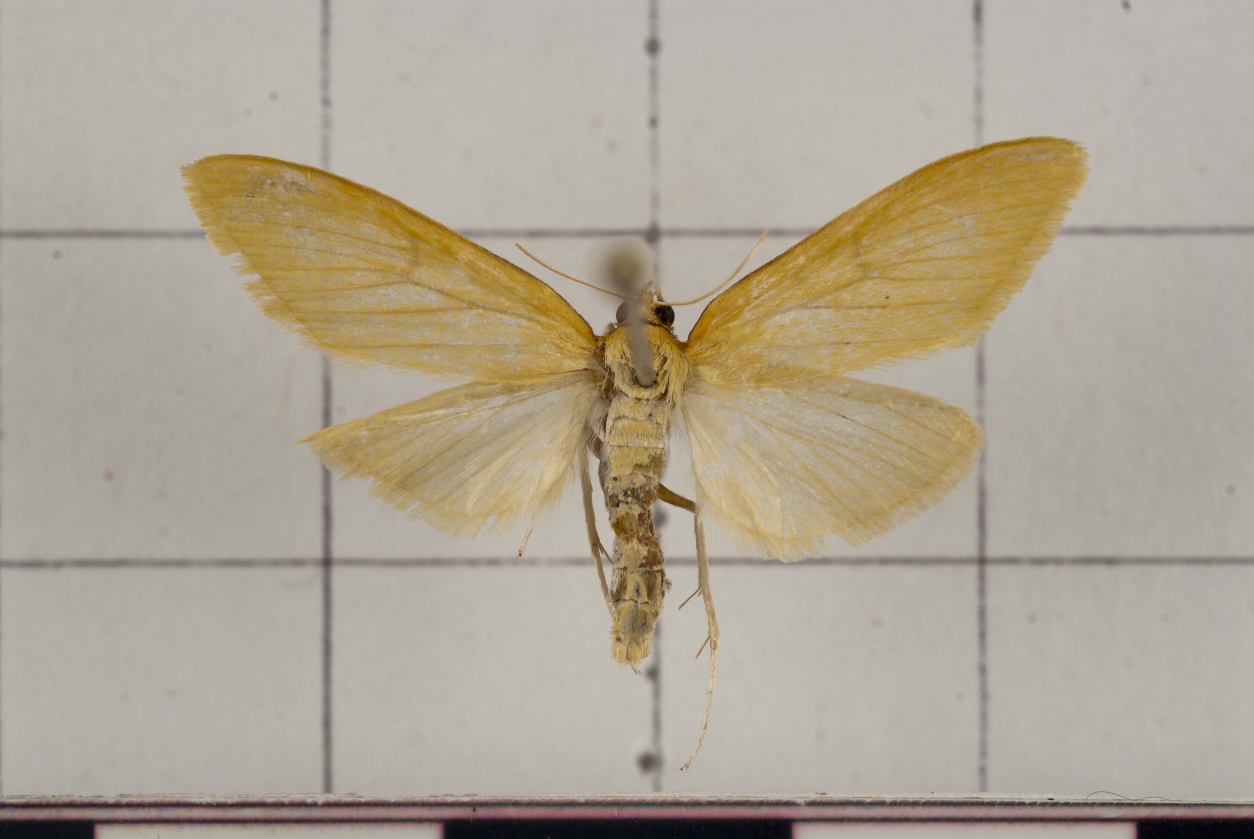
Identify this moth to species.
Circobotys aurealis
